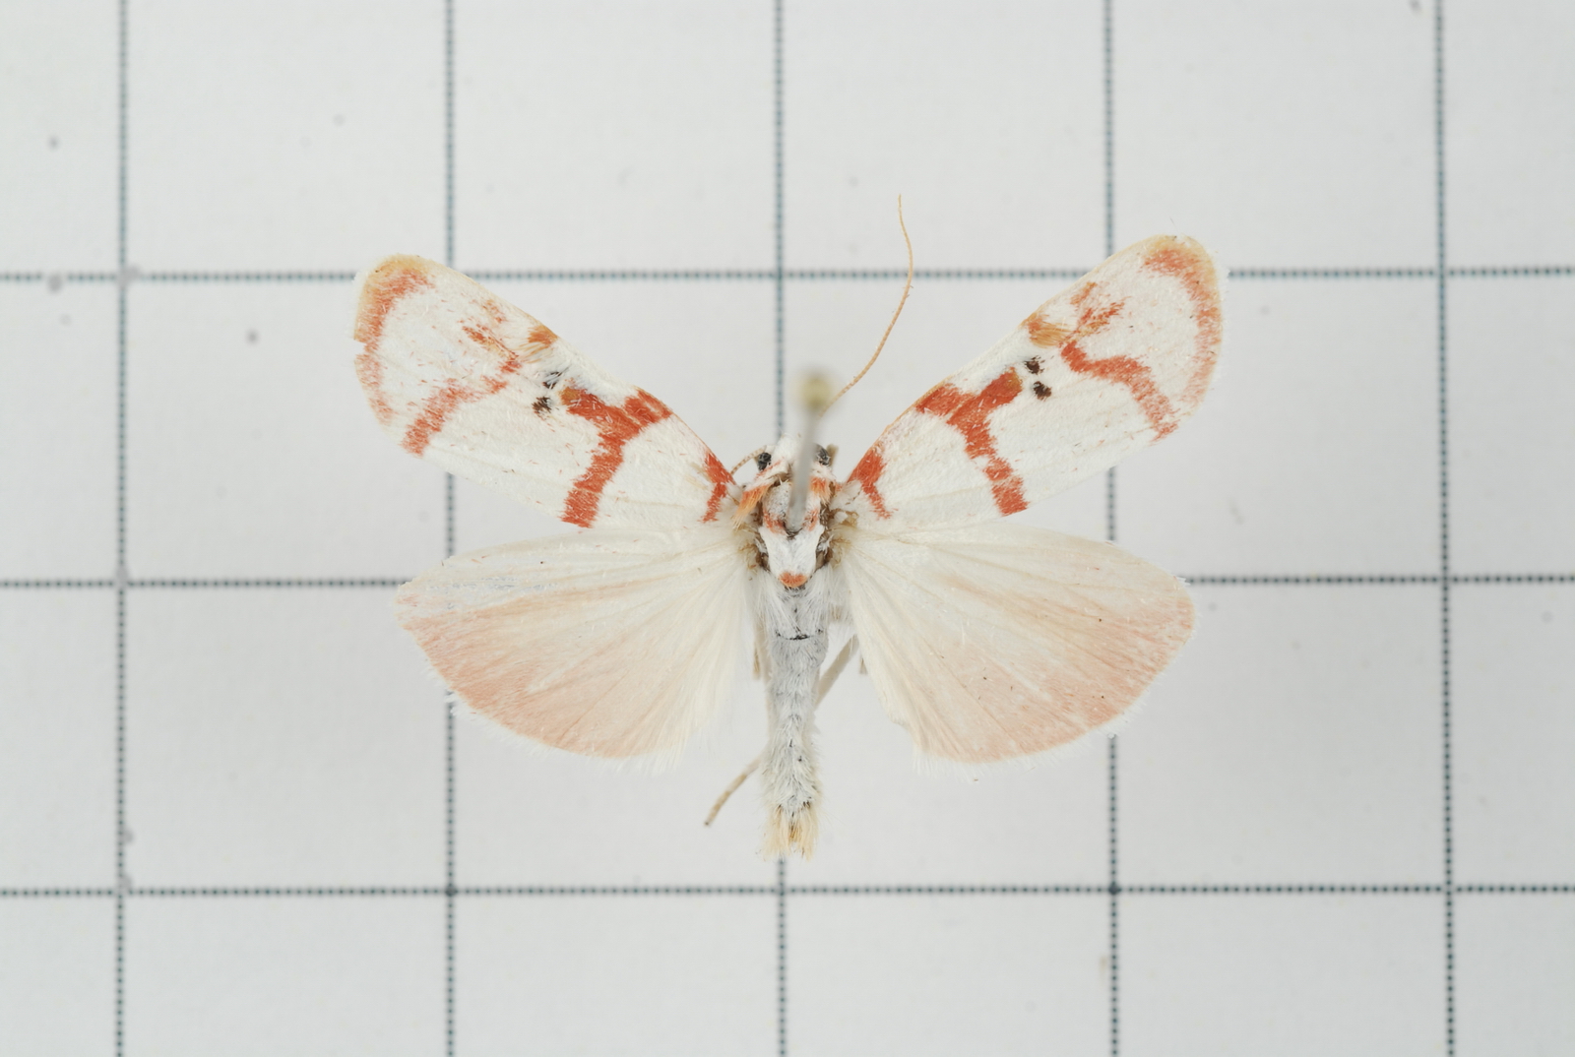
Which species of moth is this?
Cyana hamata hamata
